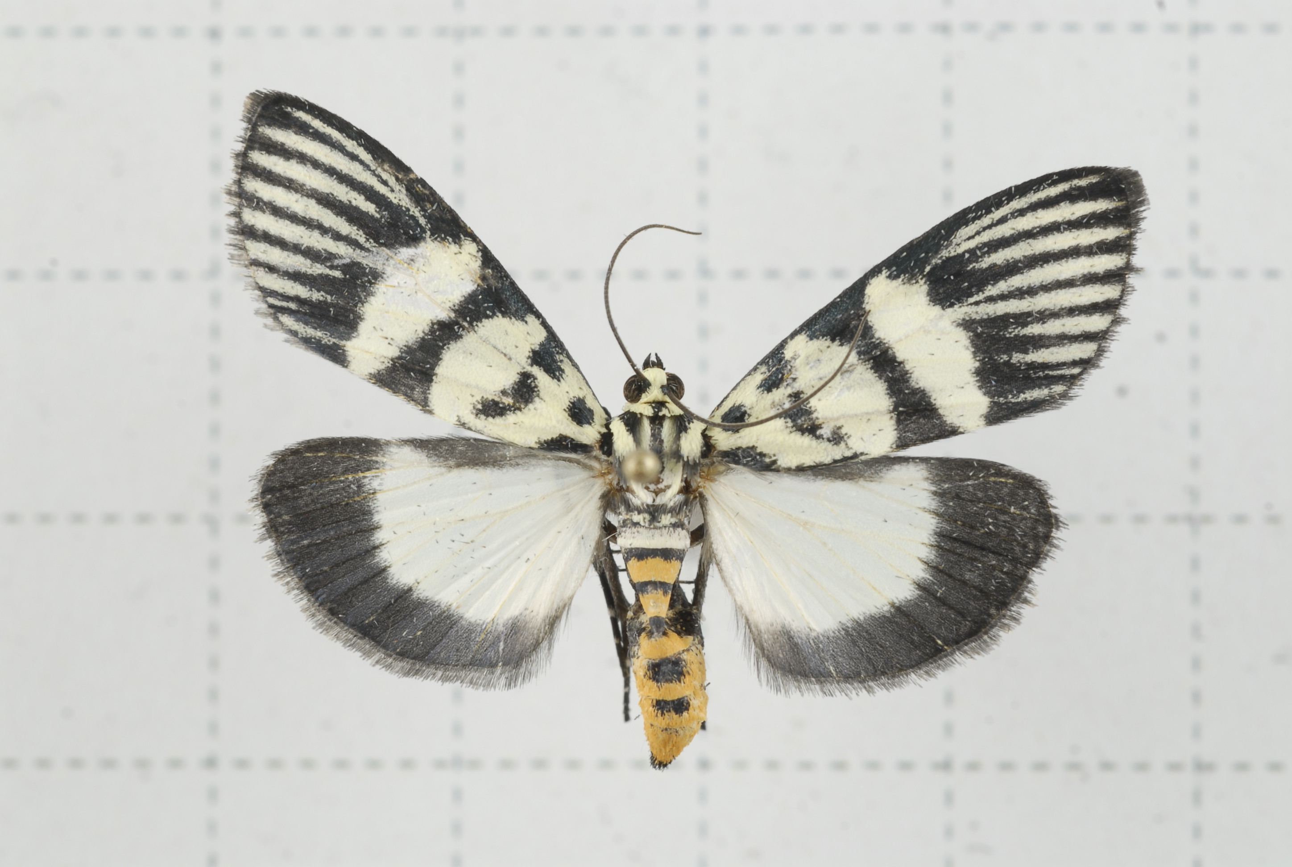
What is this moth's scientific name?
Heortia vitessoides
